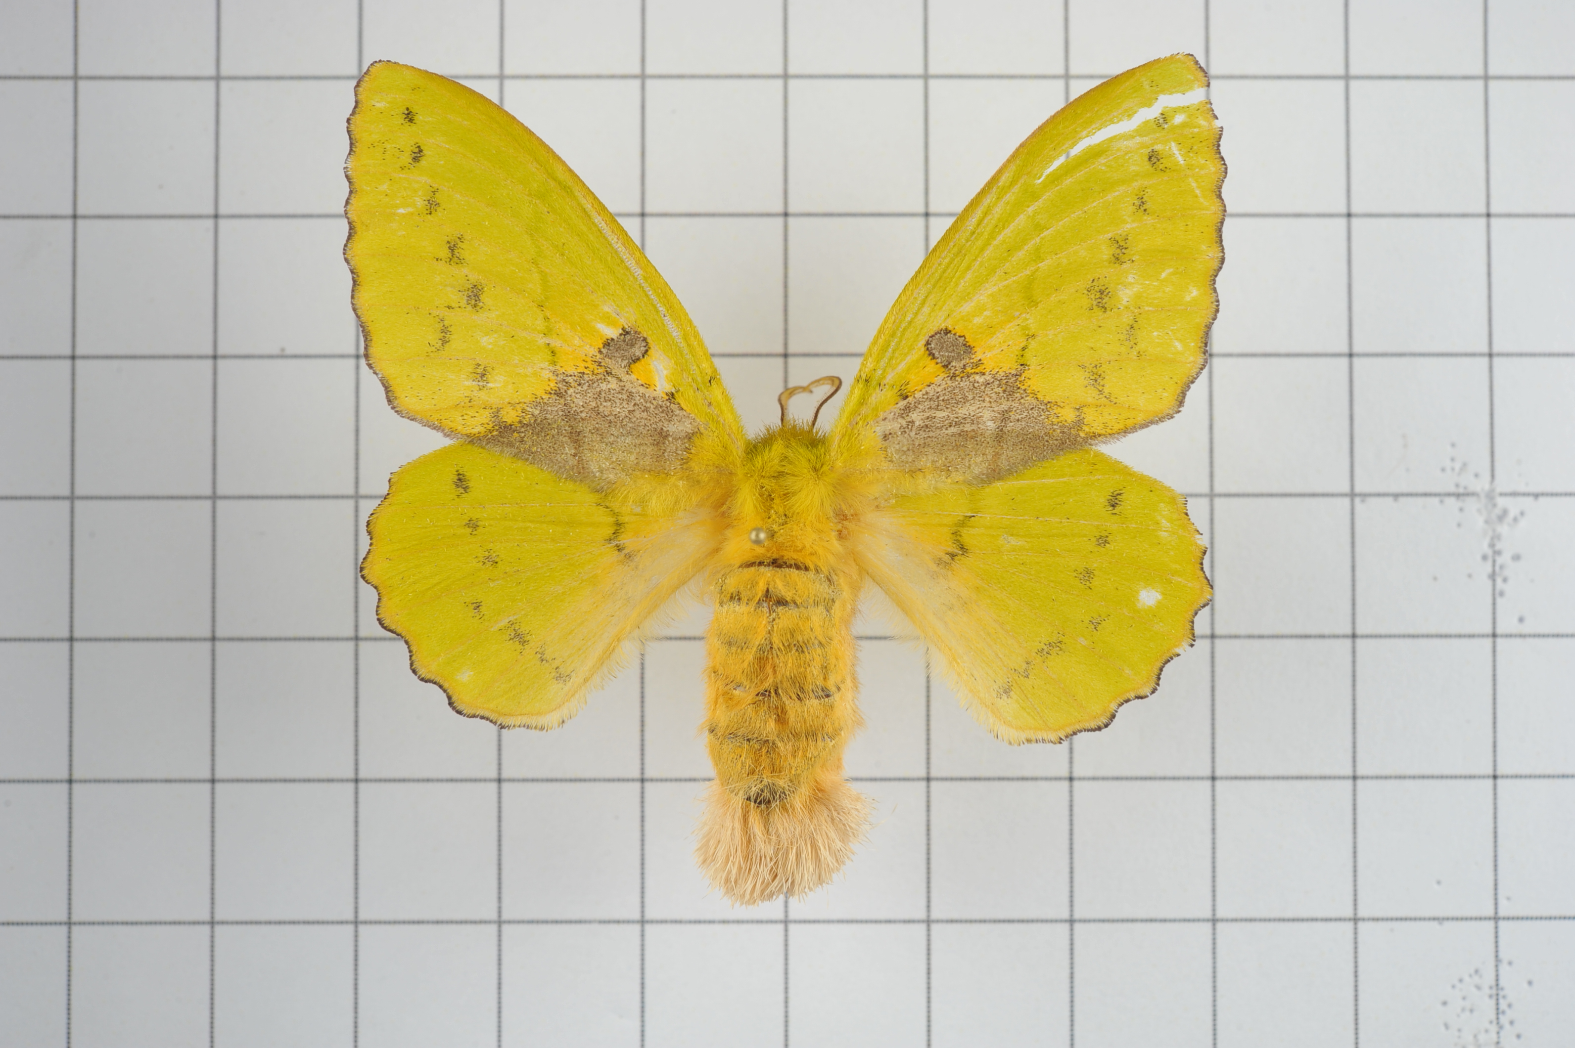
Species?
Trabala vishnou guttata
